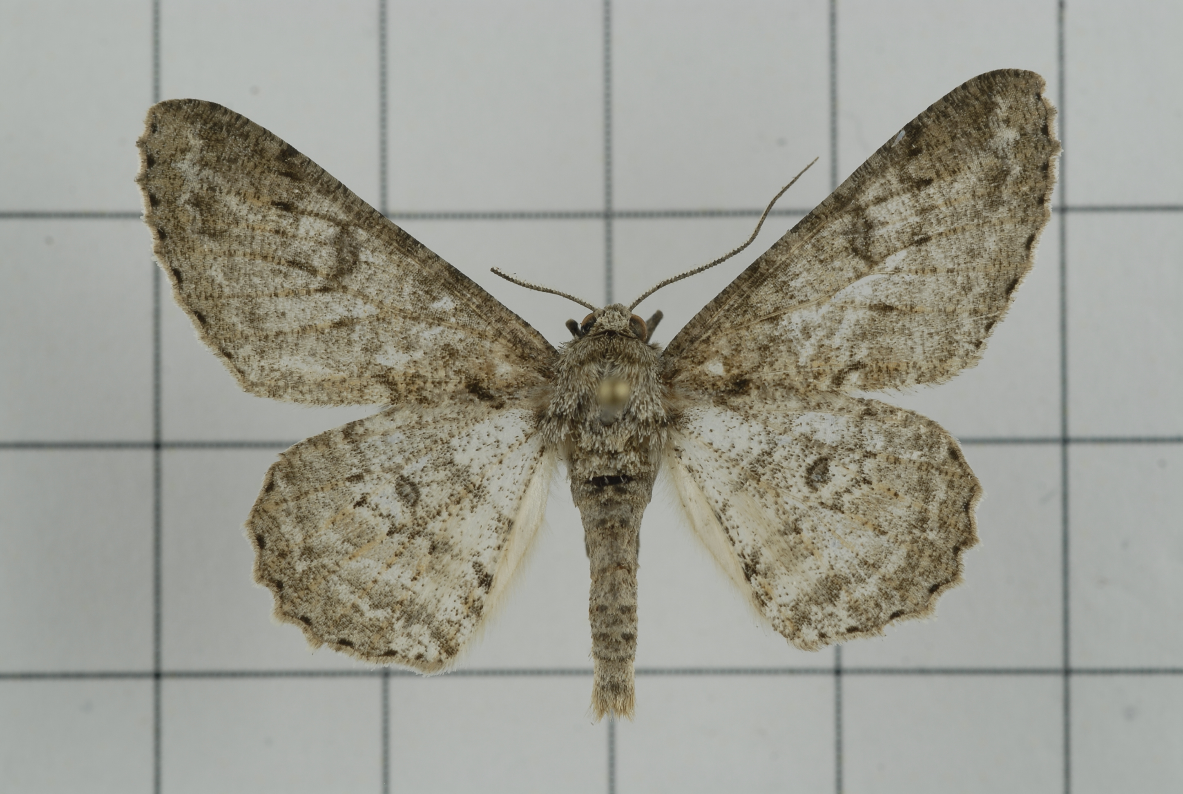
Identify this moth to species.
Ascotis selenaria imparata
